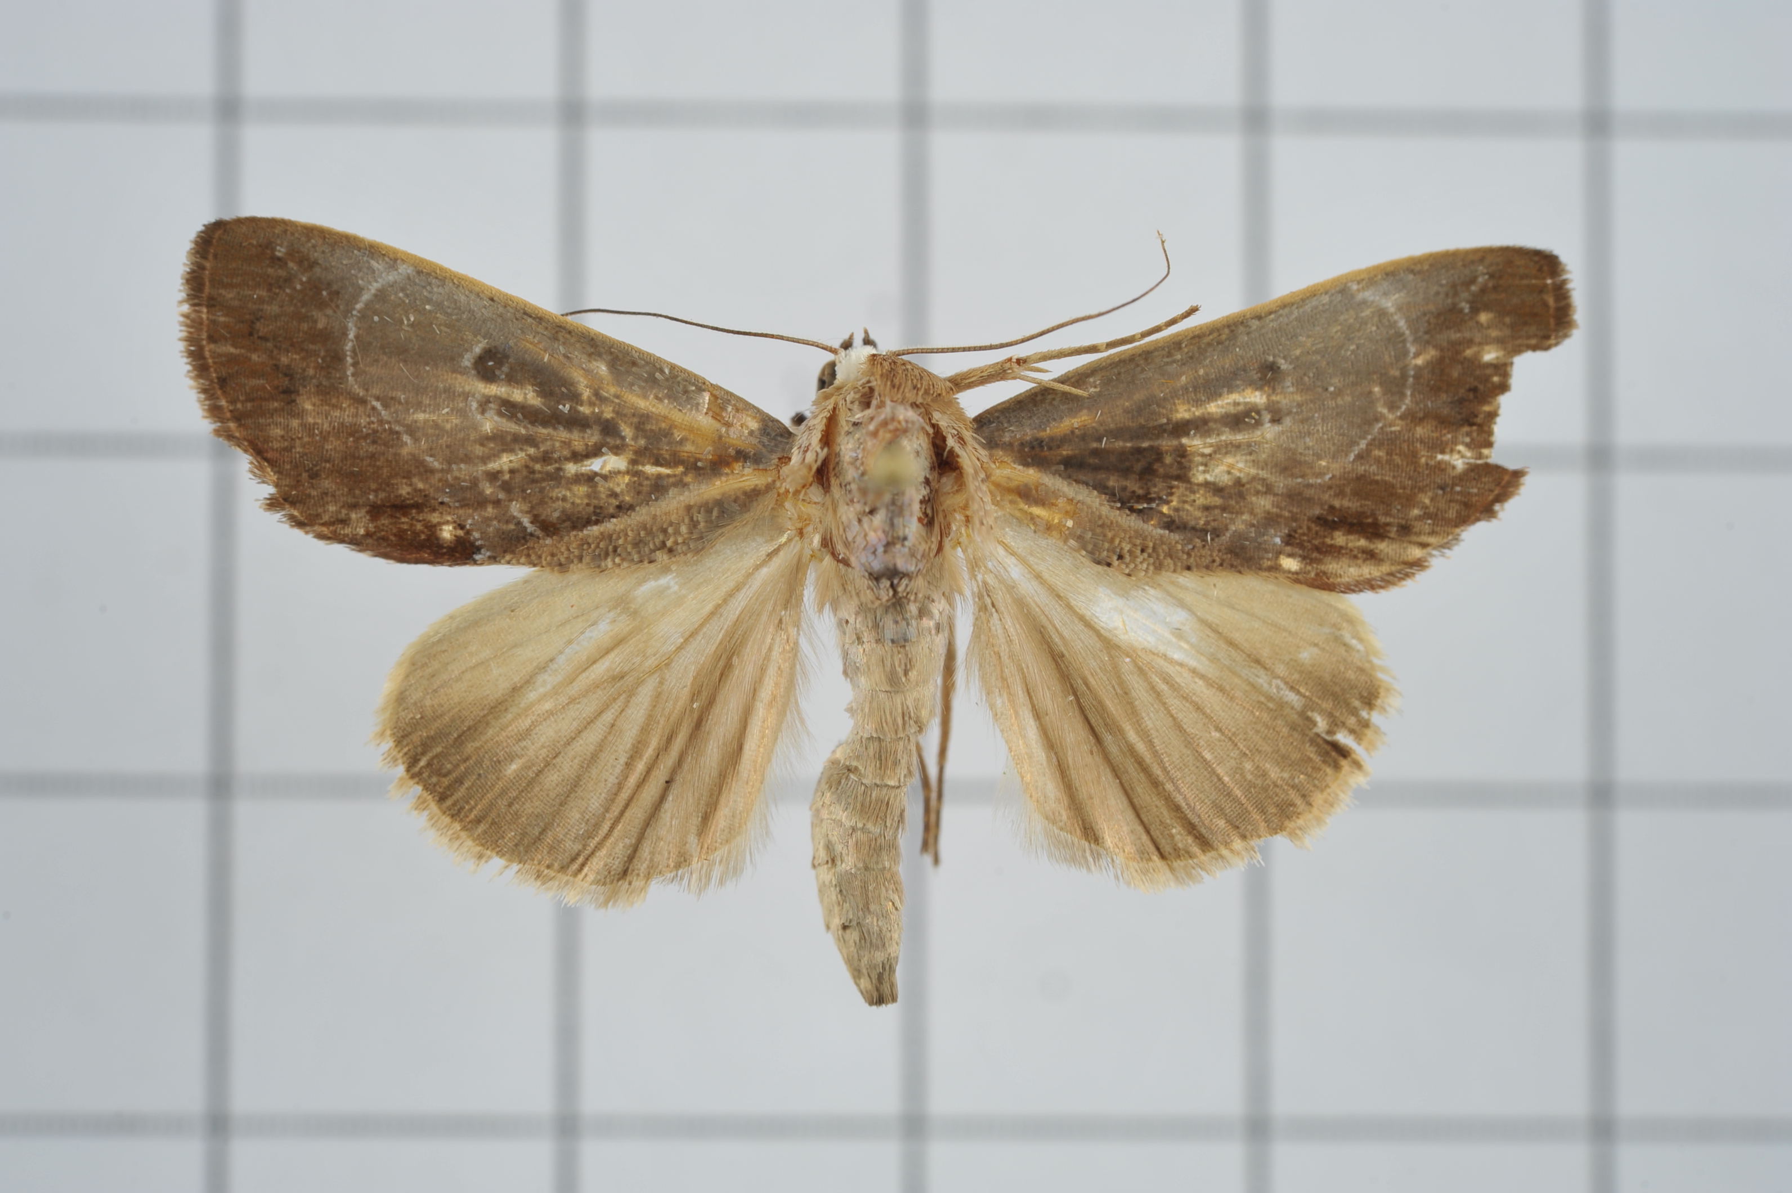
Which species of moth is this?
Westermannia elliptica elliptica
